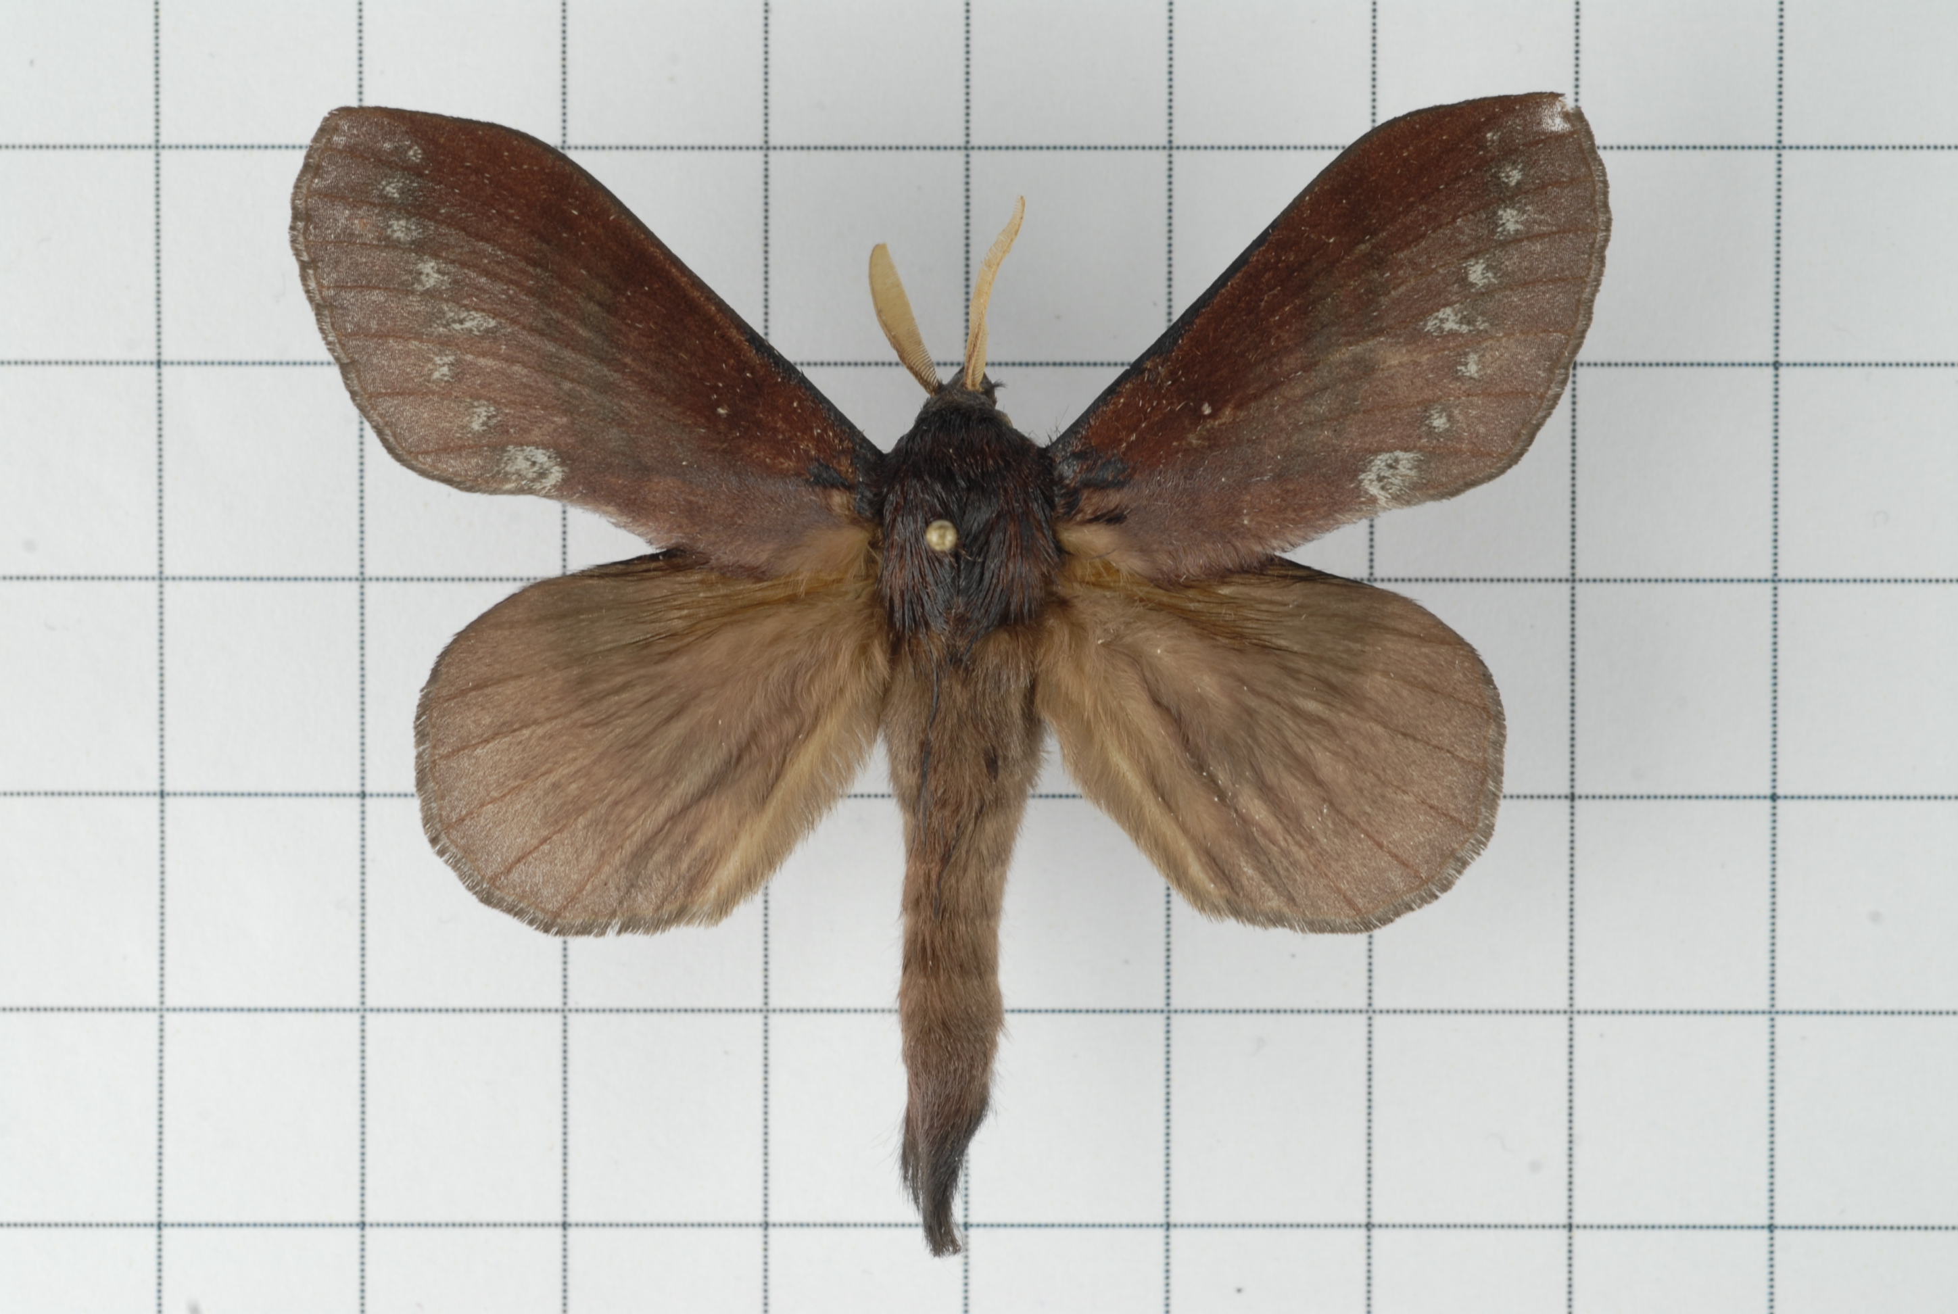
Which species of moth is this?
Kunugia brunnea
